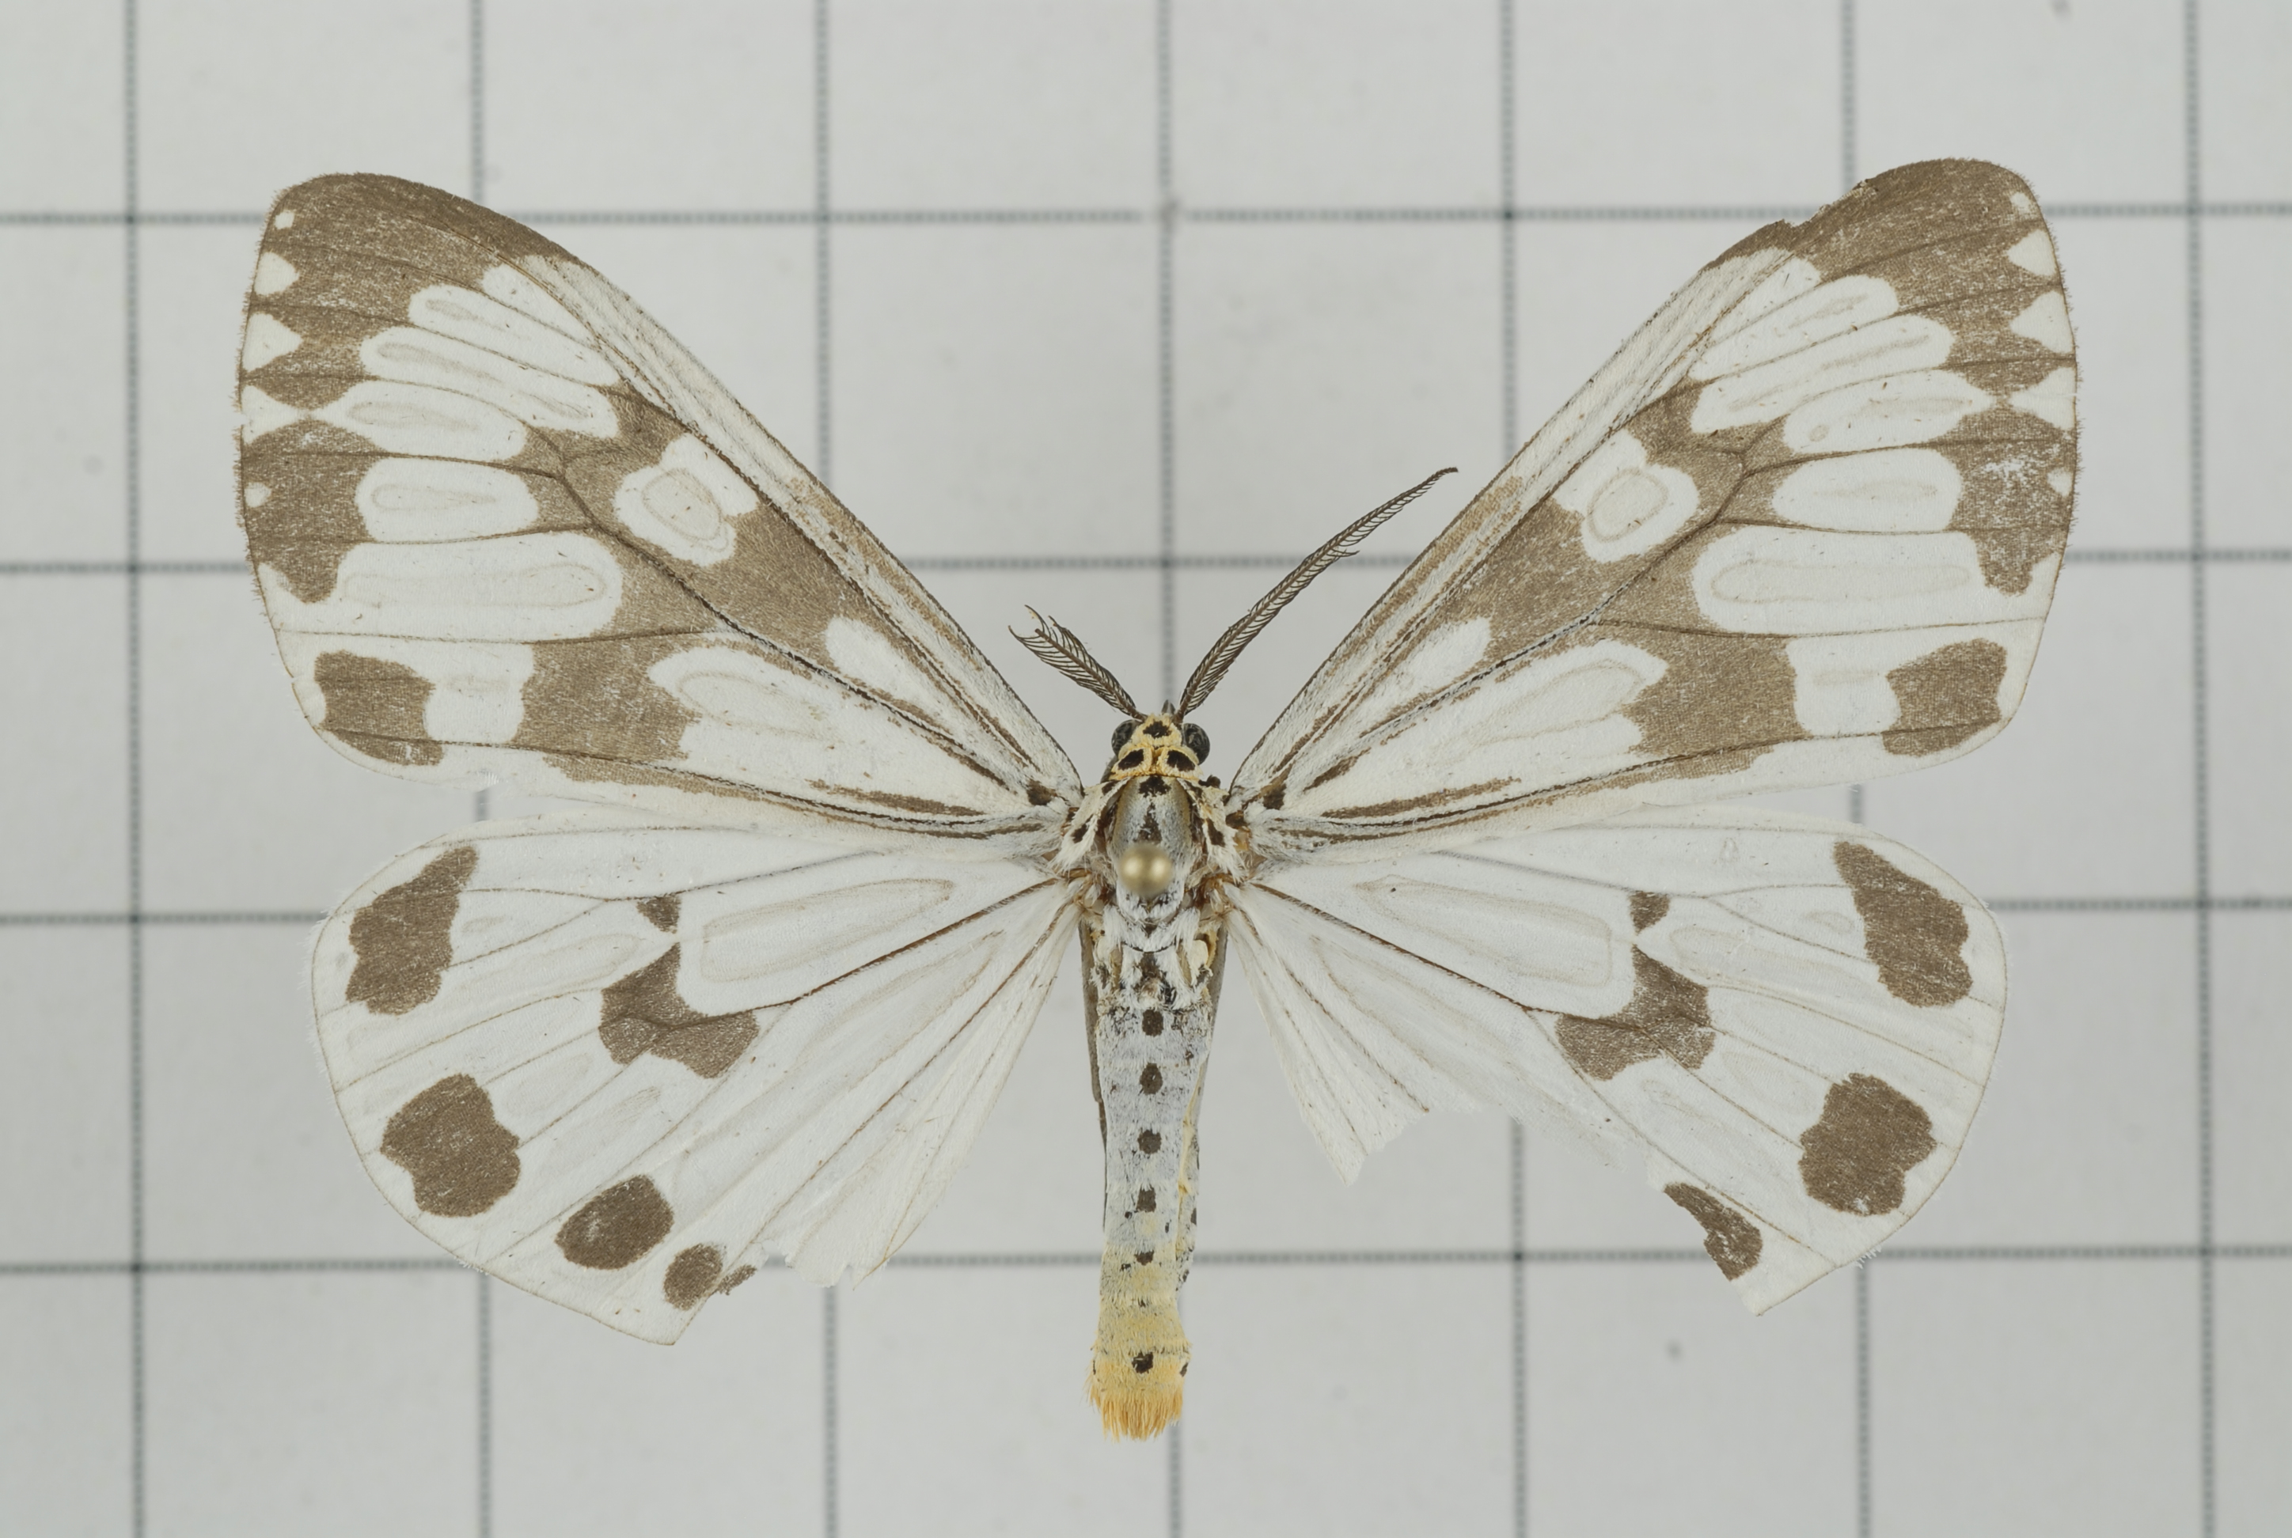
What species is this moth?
Nyctemera adversata
